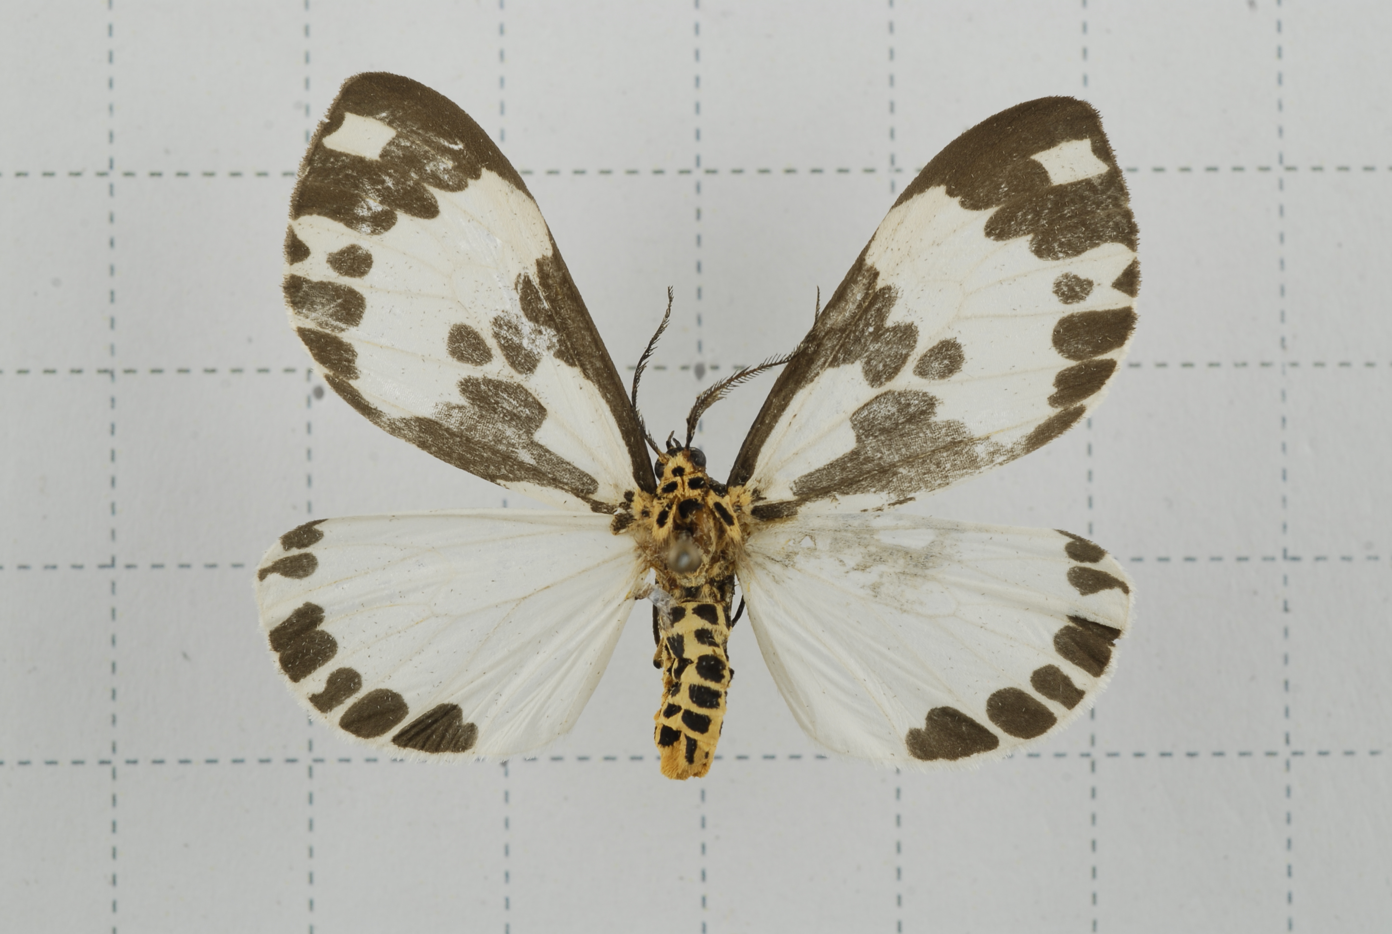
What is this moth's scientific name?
Nyctemera carissima formosana
